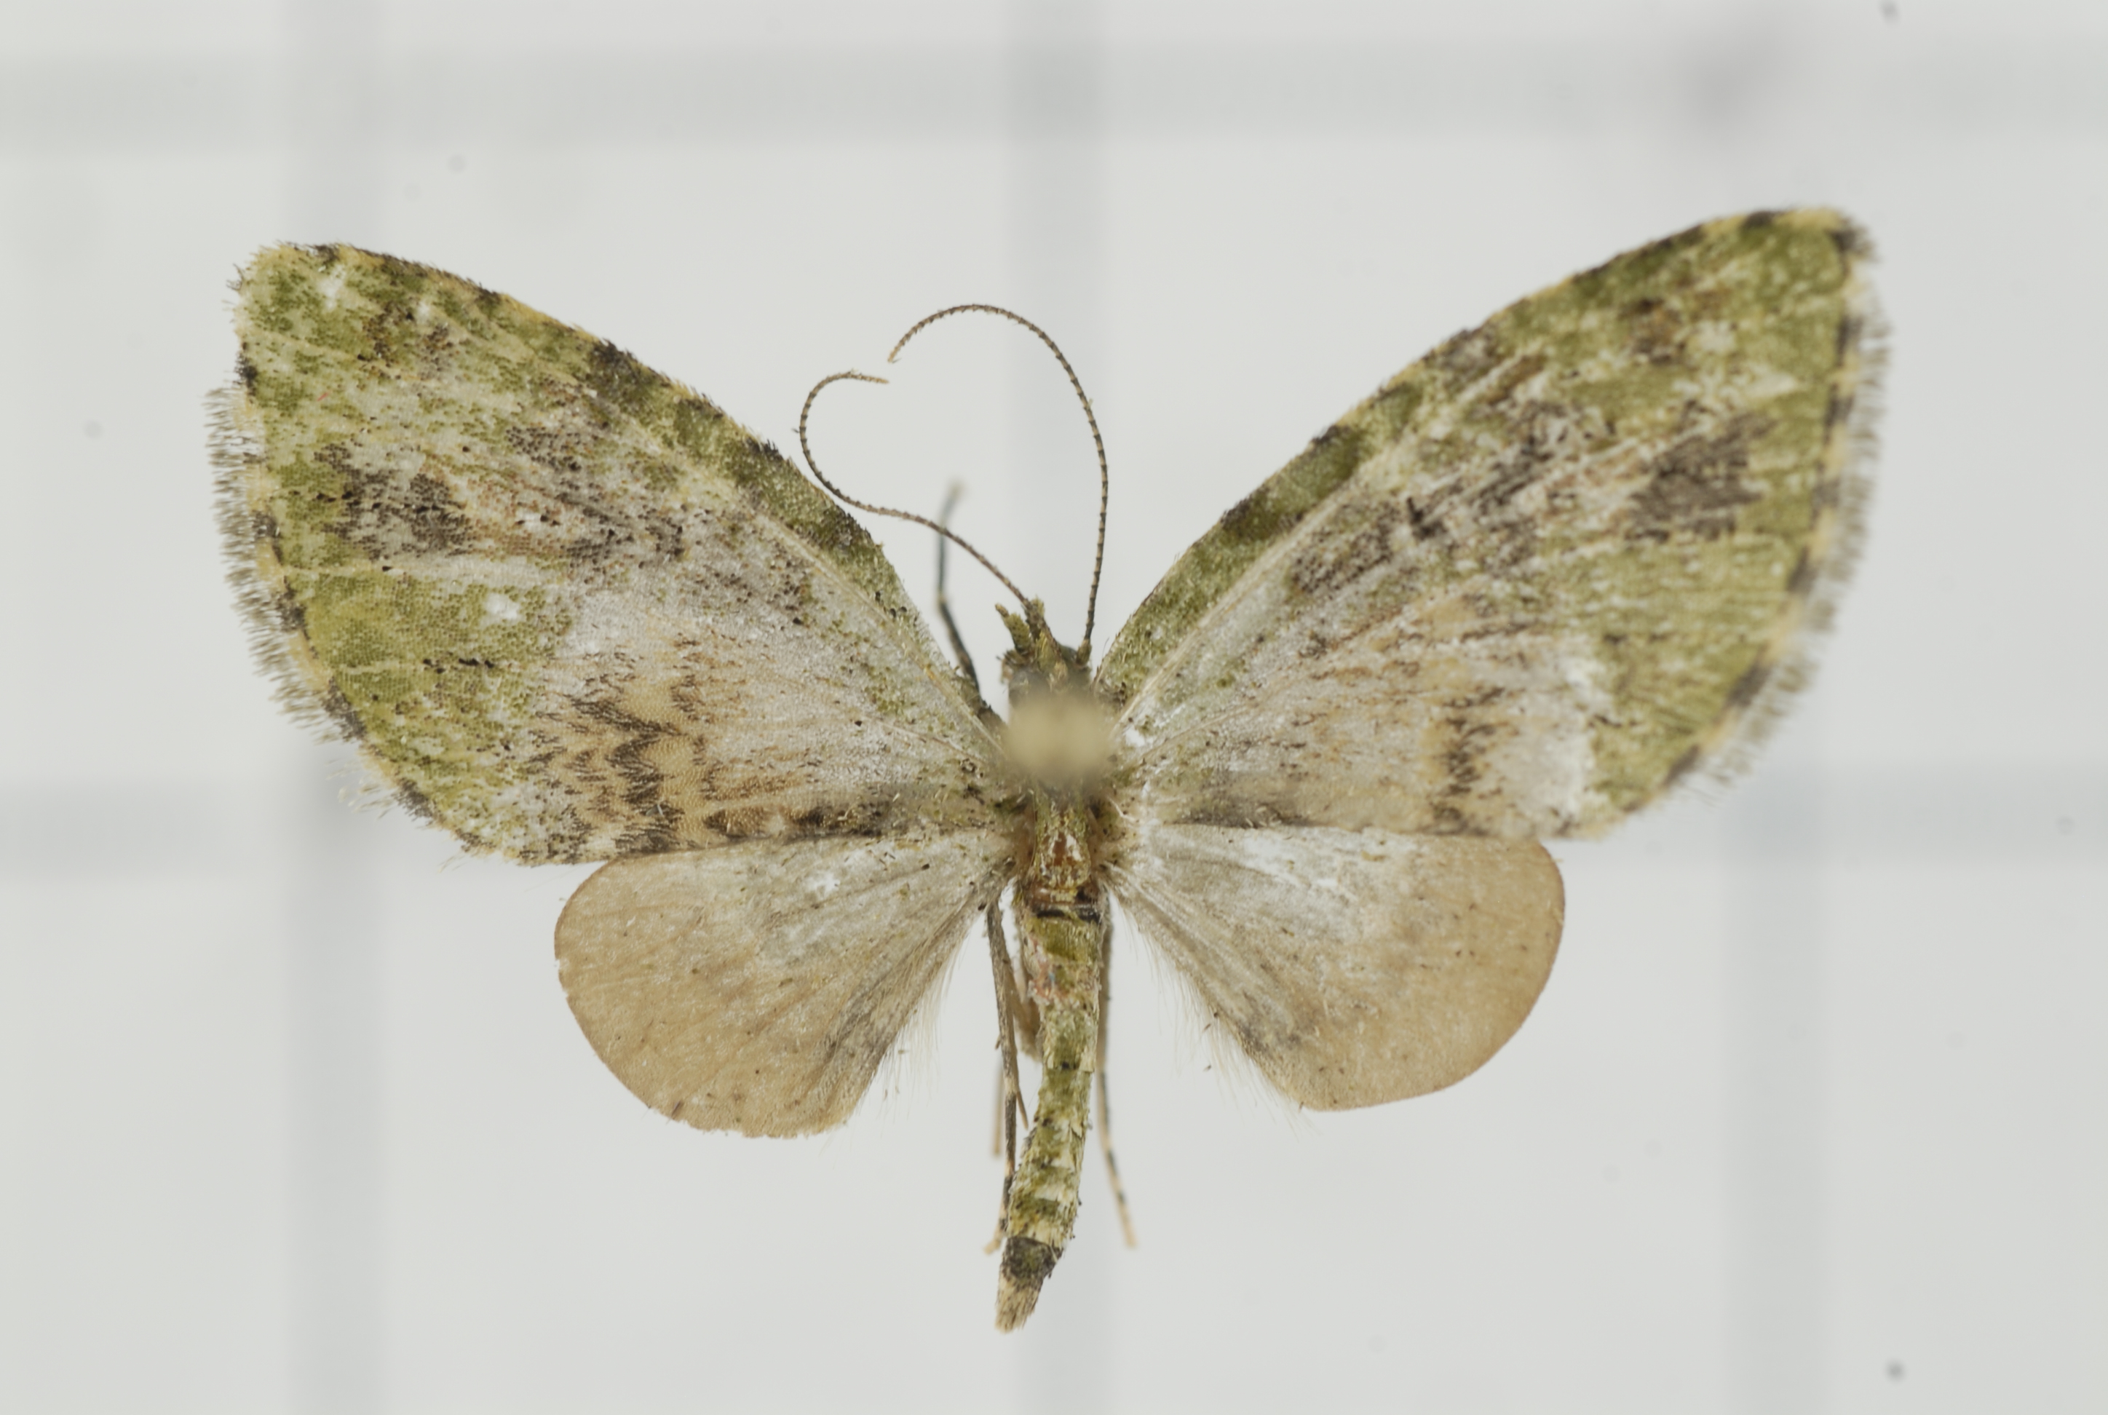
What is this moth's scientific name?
Chloroclystis blanda
